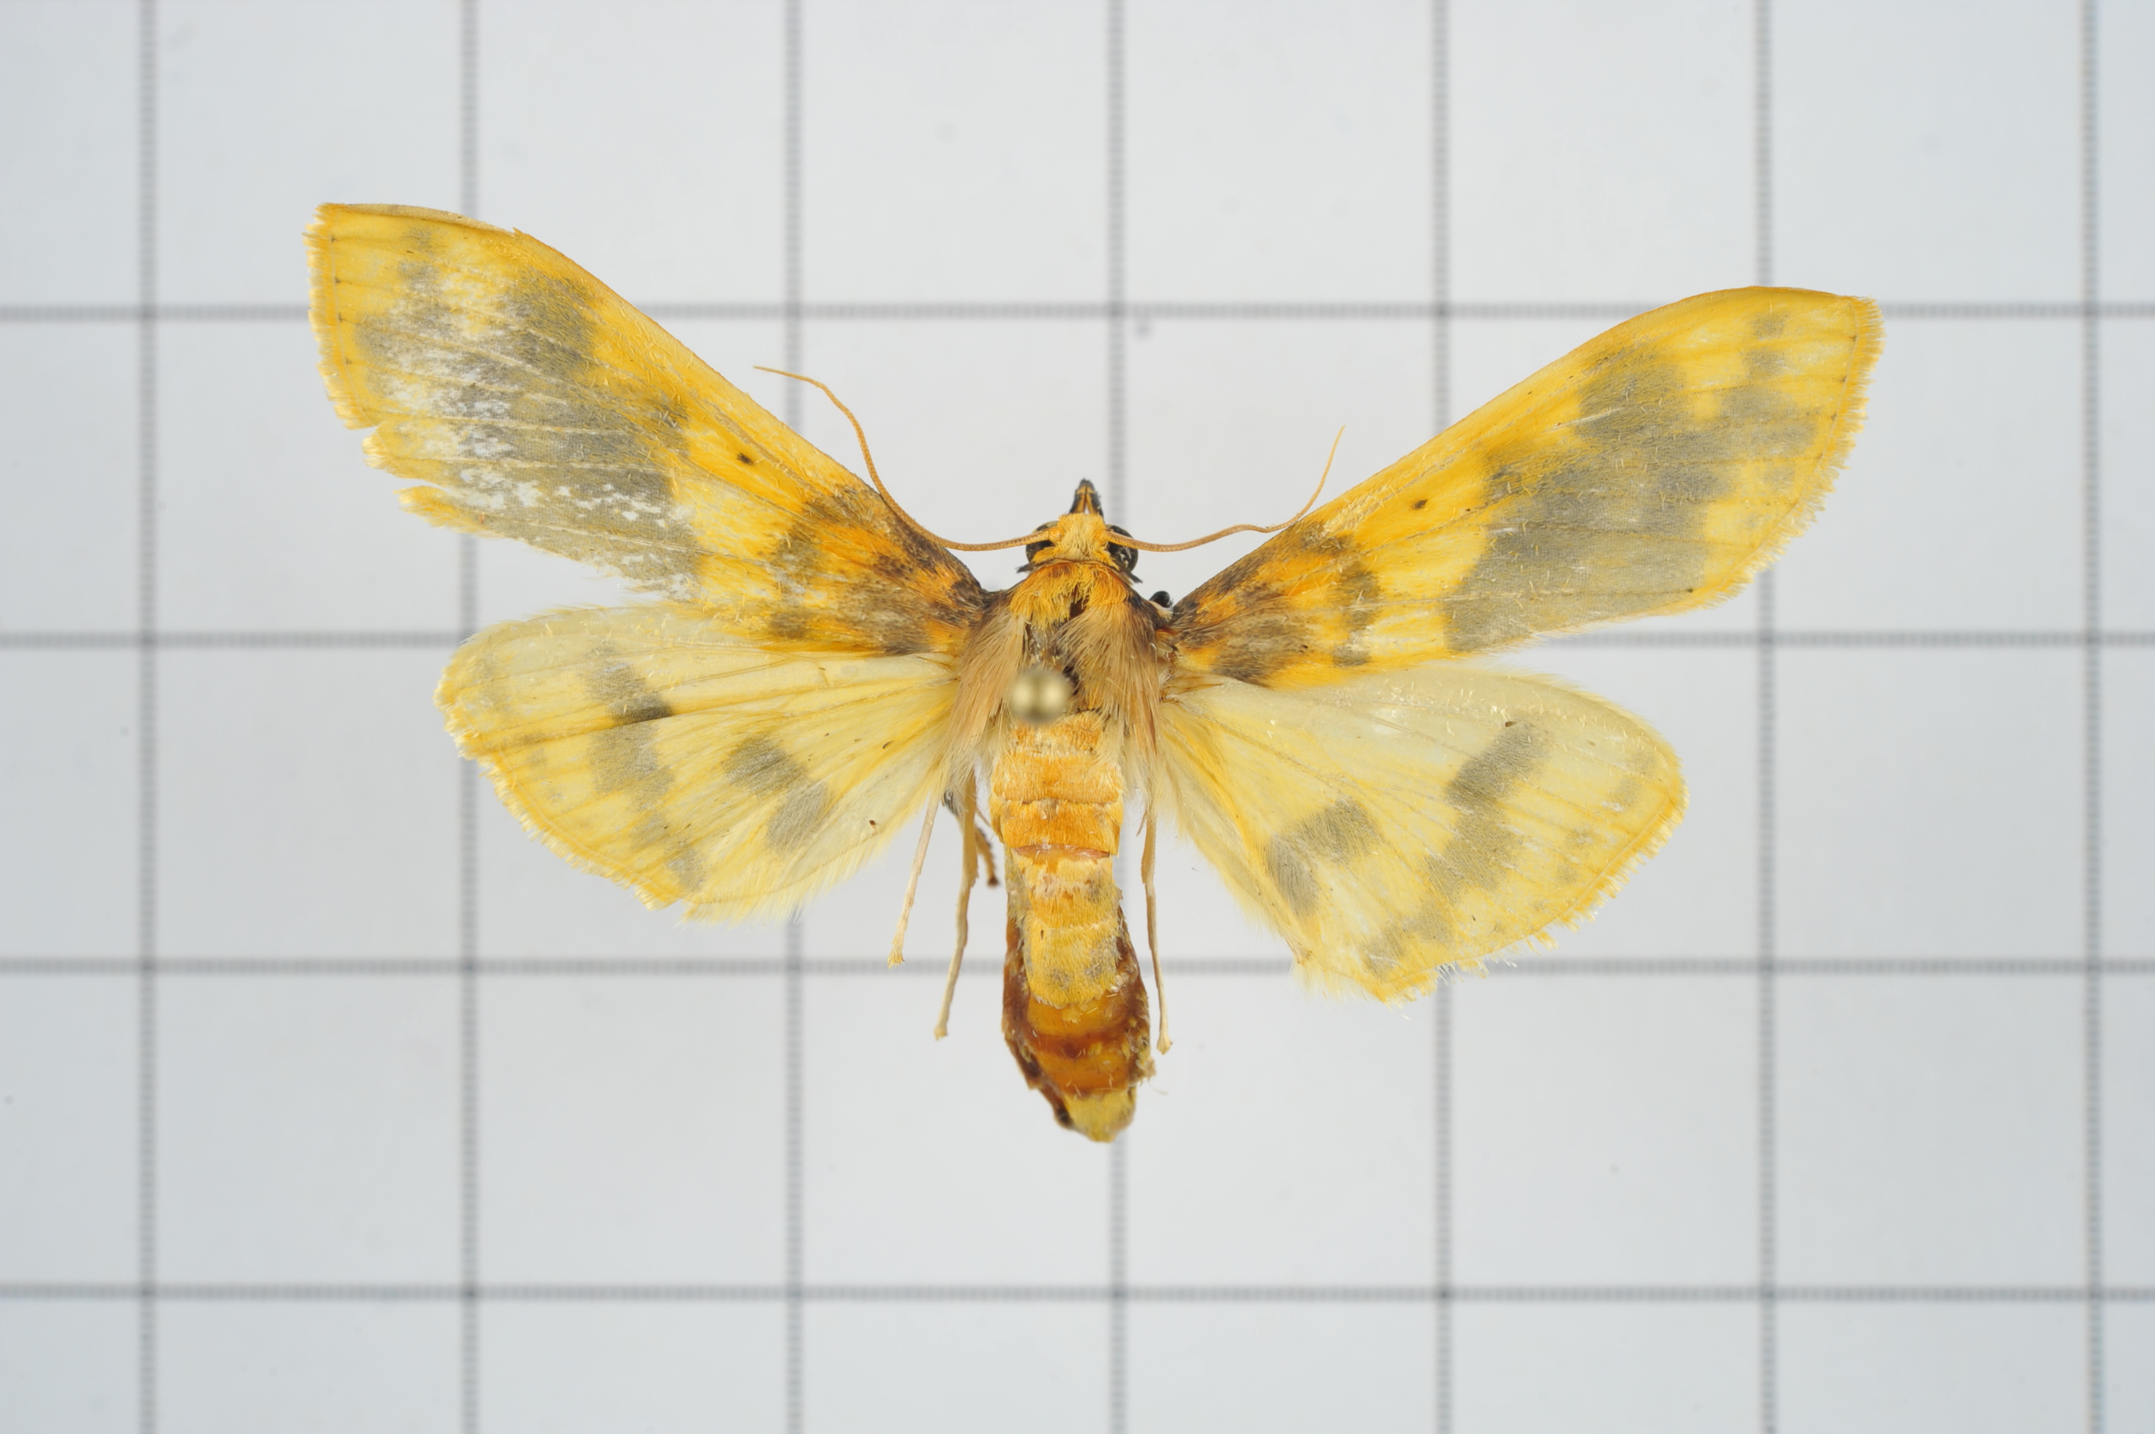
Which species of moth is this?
Pachynoa thoosalis
